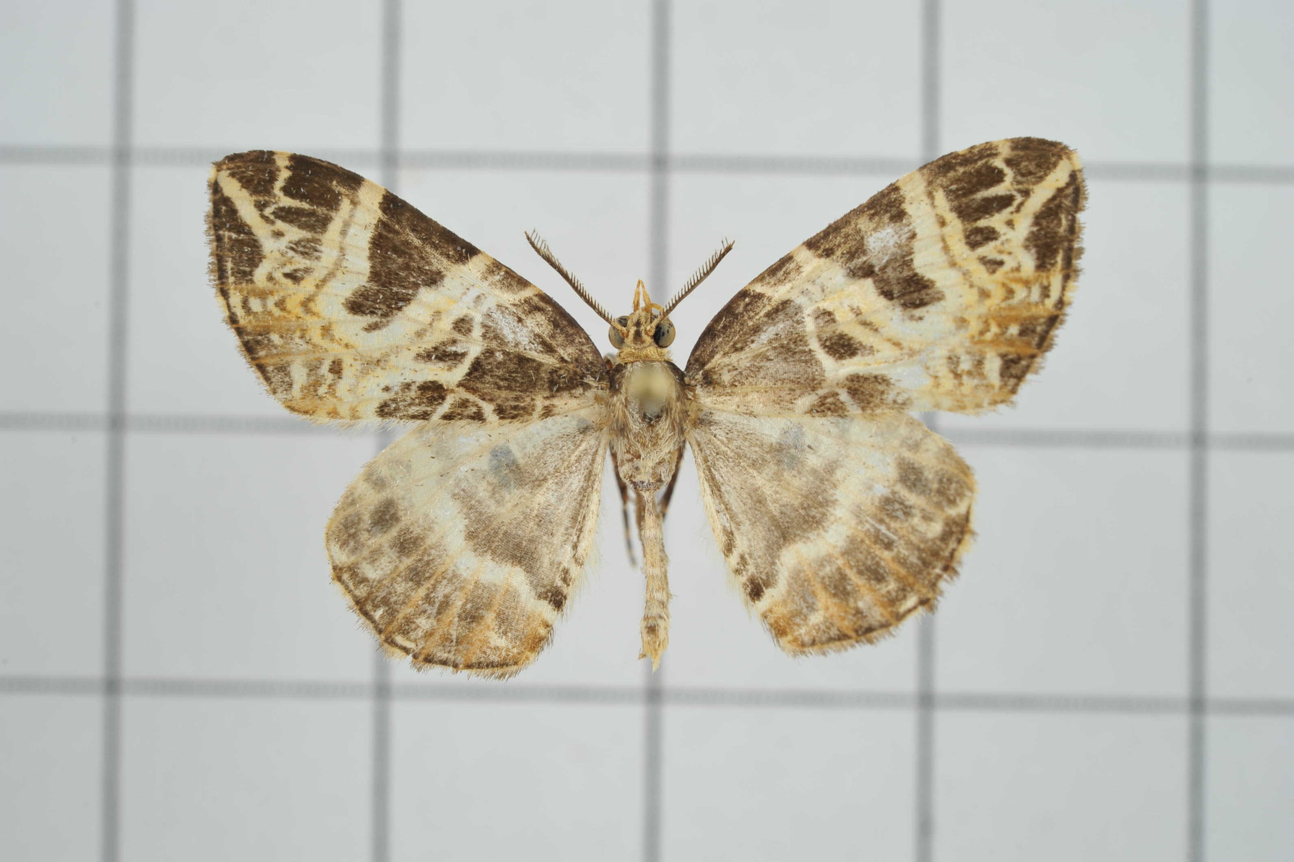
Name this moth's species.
Eustroma contorta
